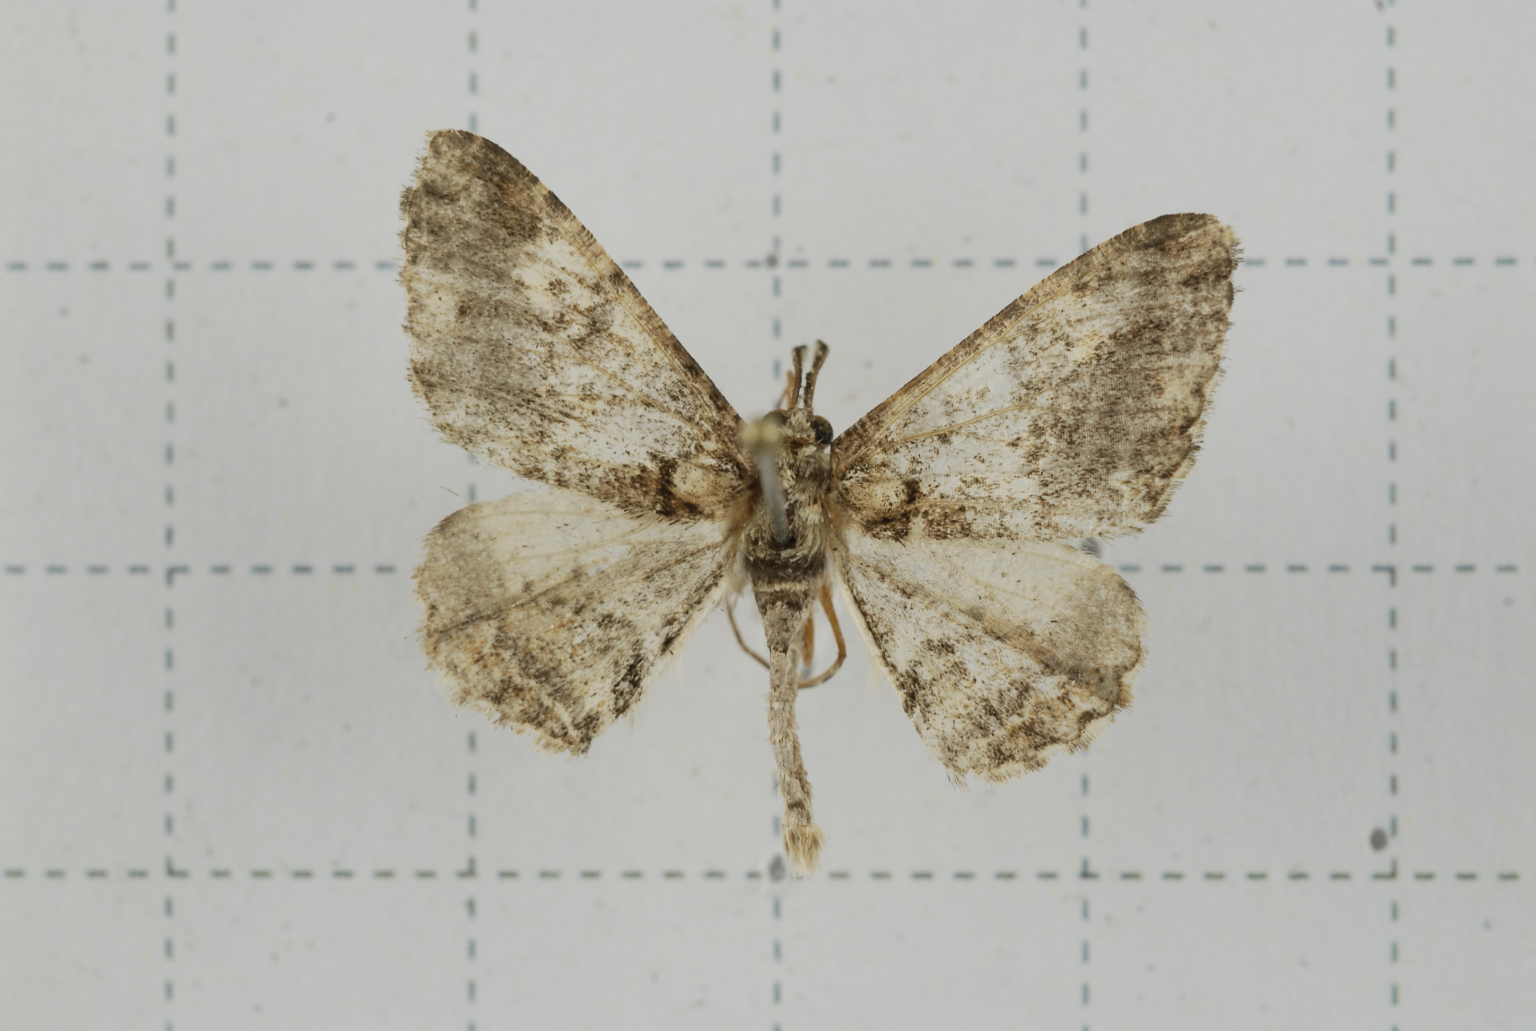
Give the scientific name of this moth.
Alcis taiwanovariegata
